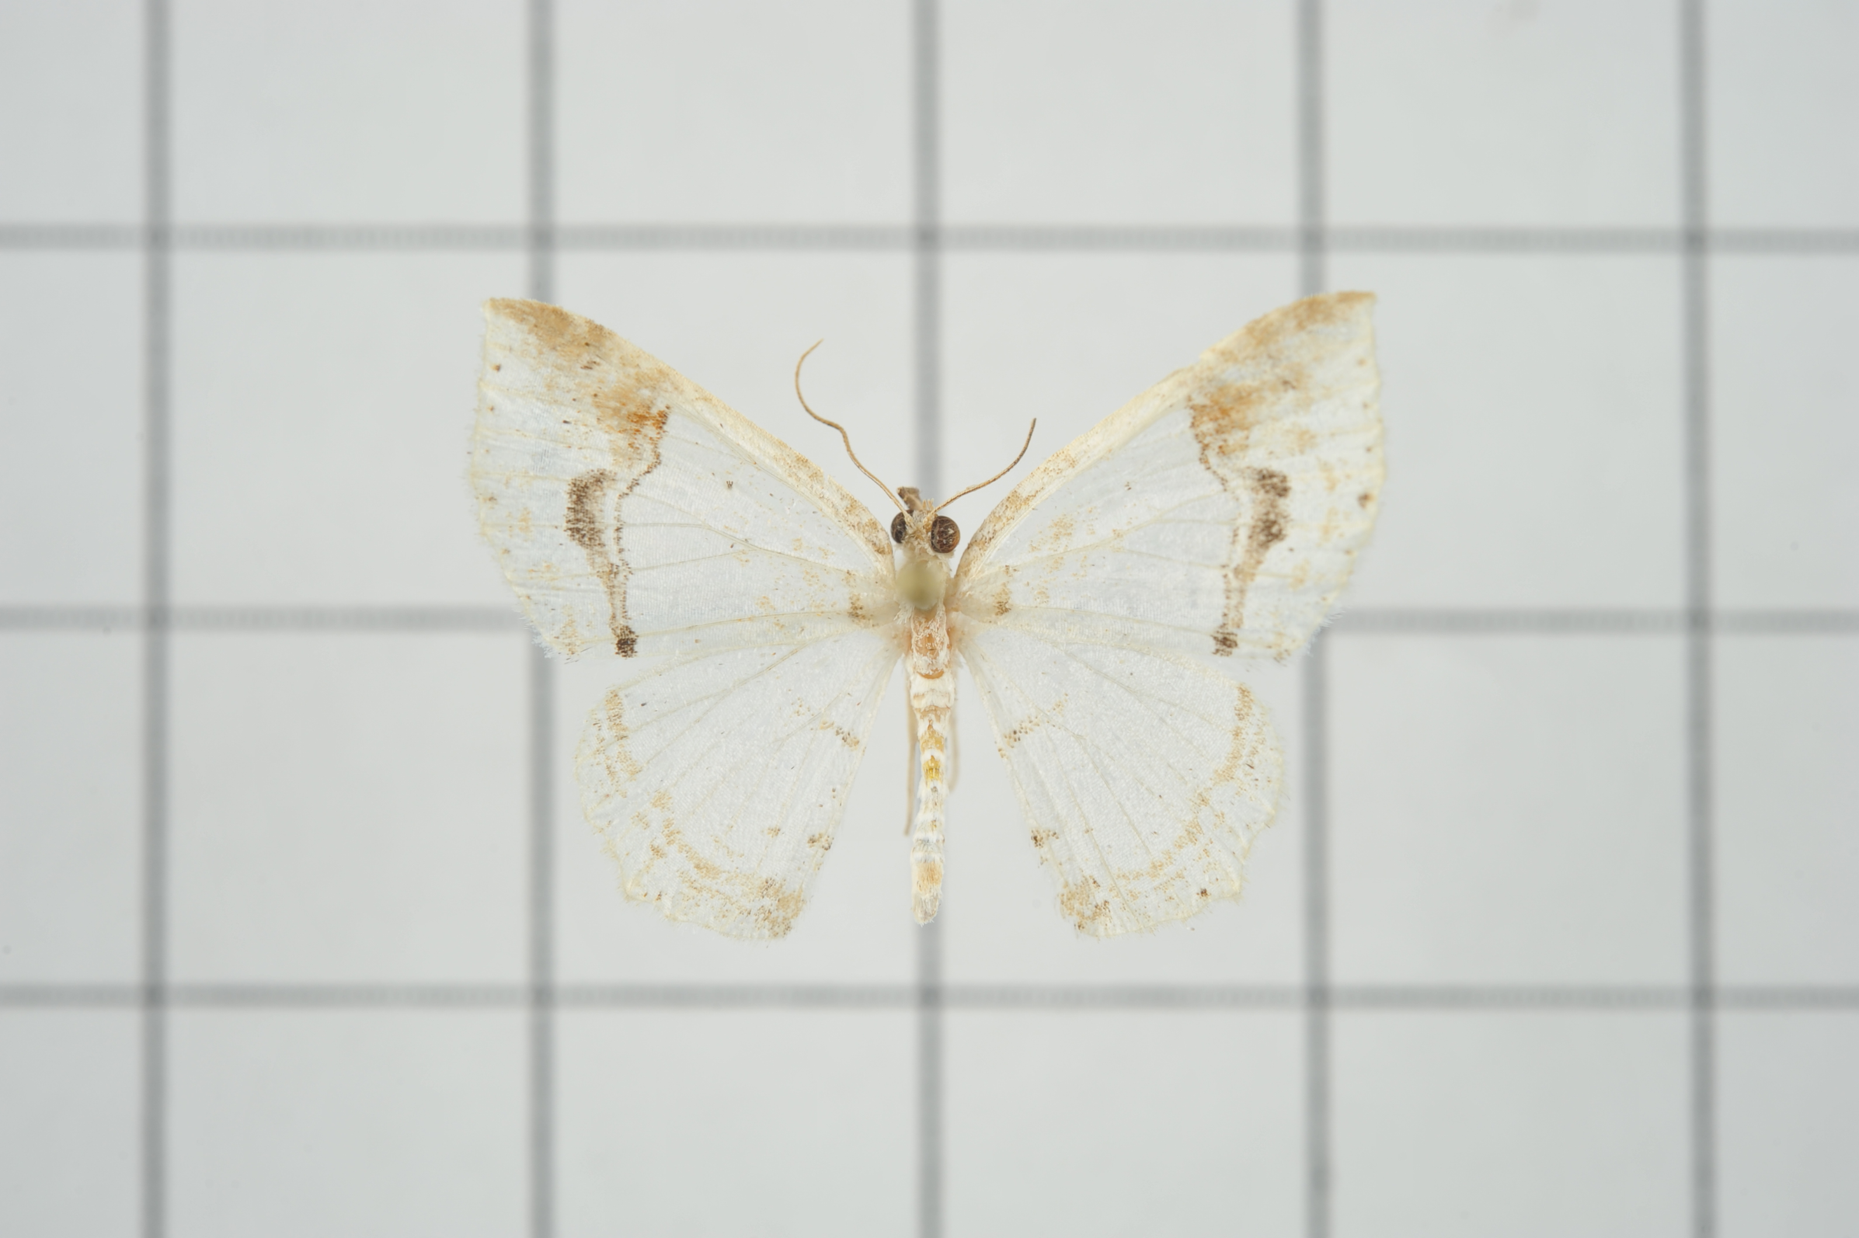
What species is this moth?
Asthena undulata
